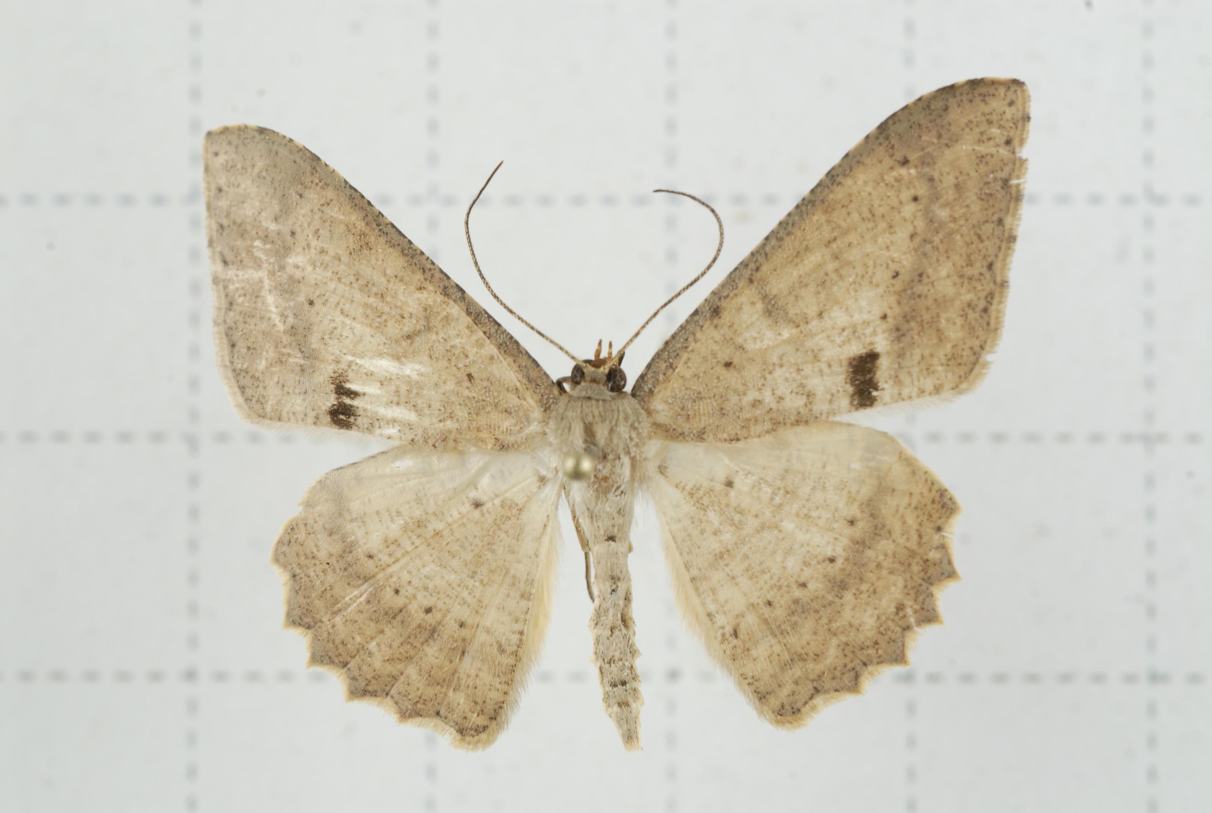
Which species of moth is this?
Luxiaria mitorrhaphes
